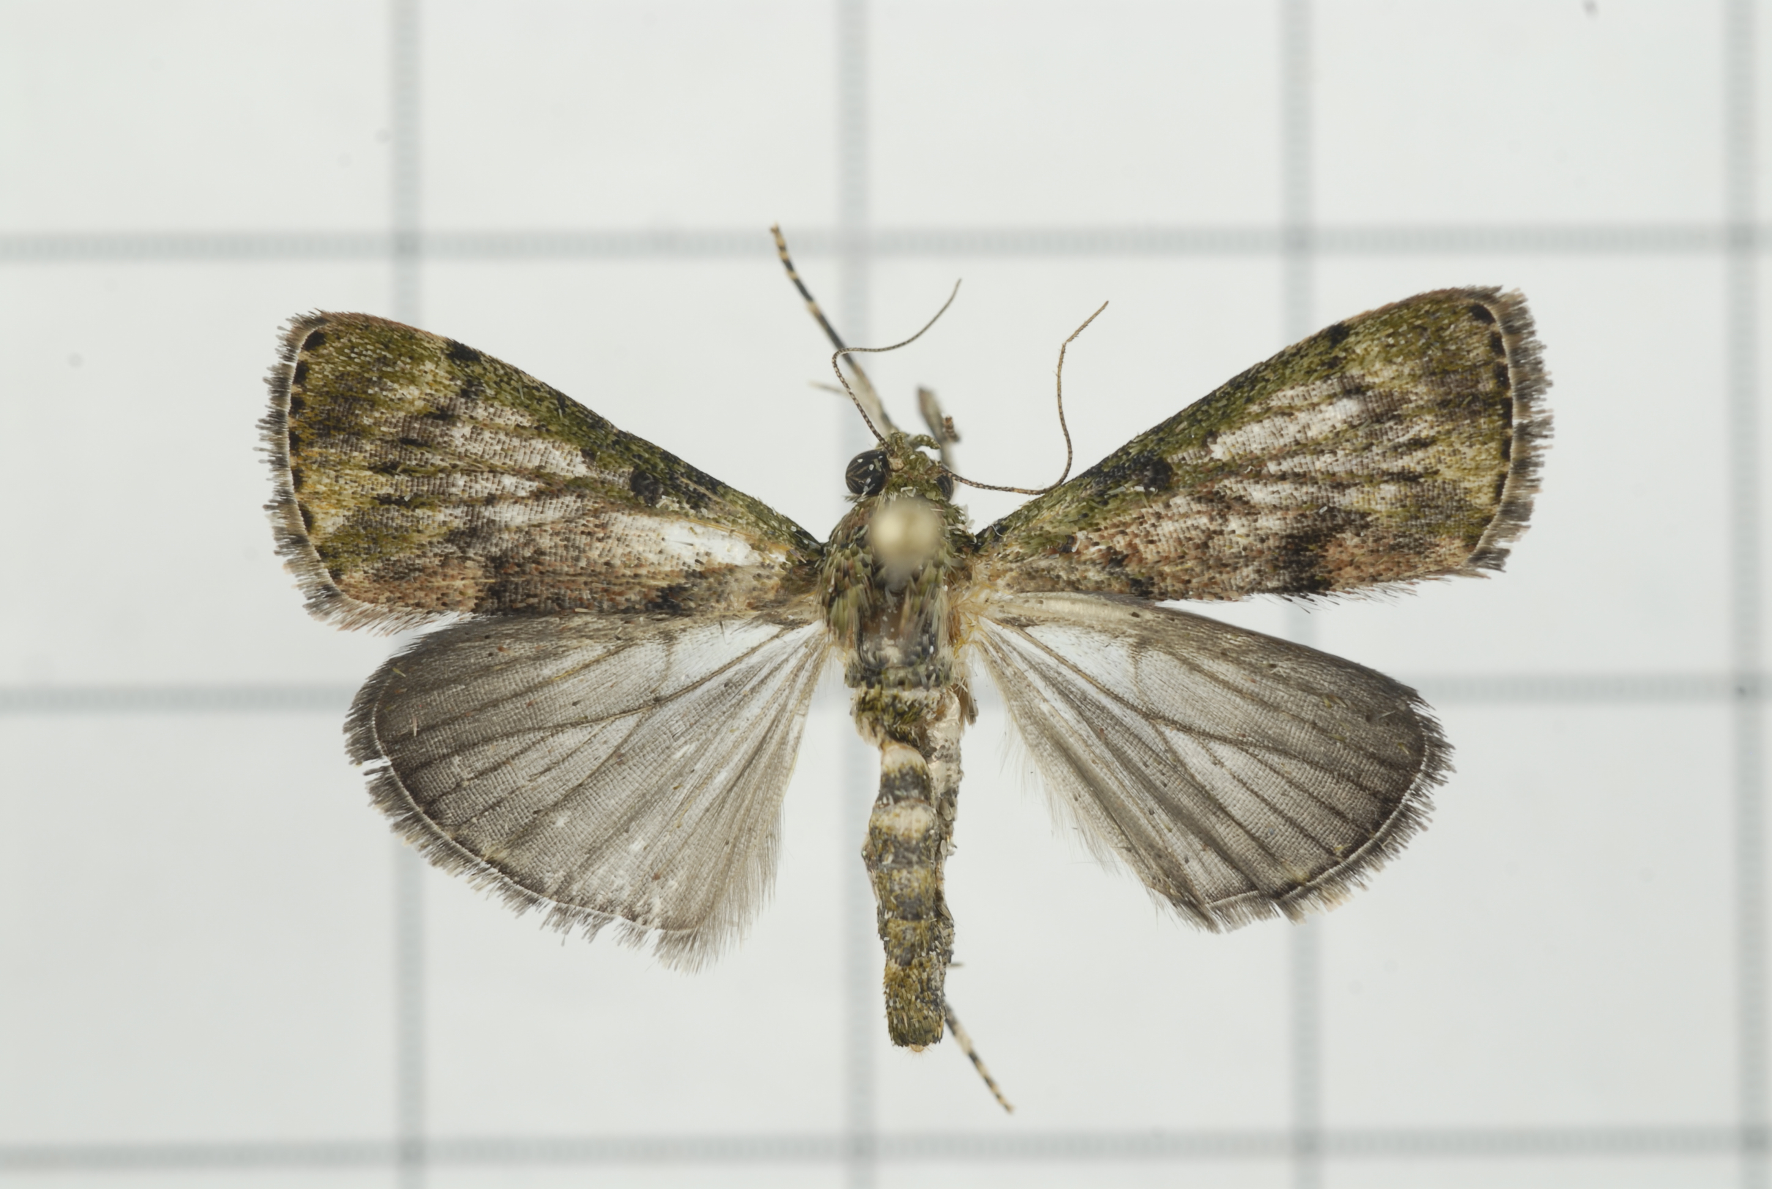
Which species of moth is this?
Lamida obscura
